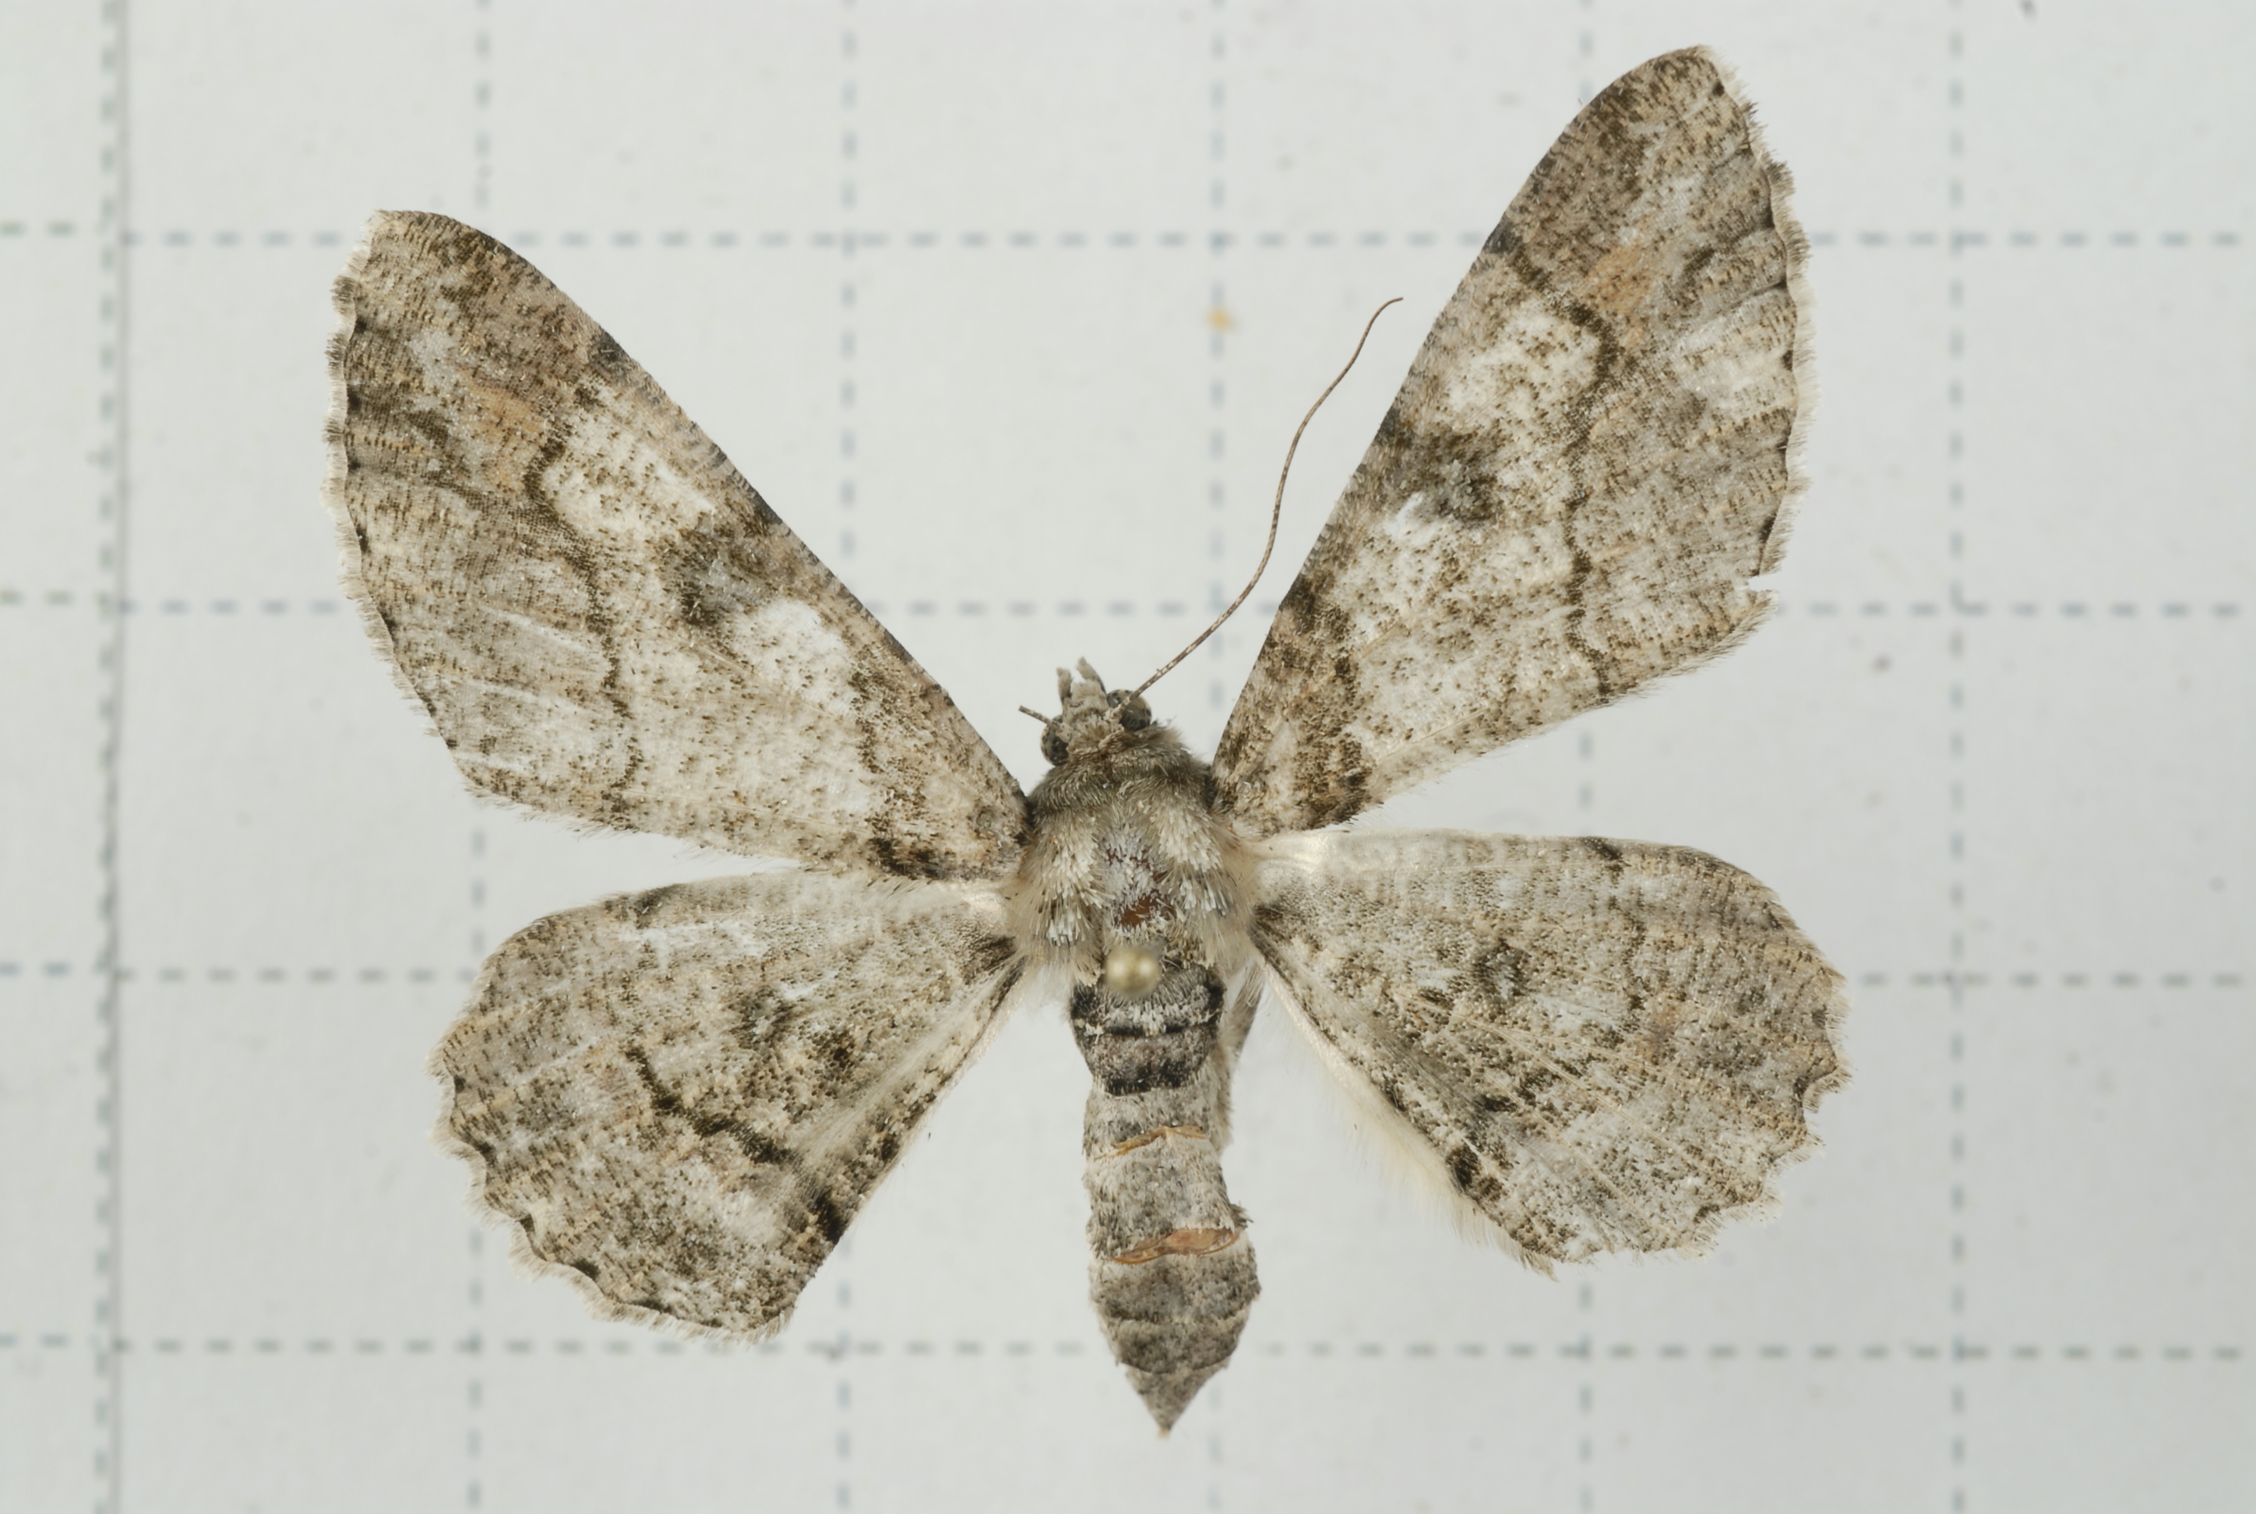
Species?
Cleora alienaria
